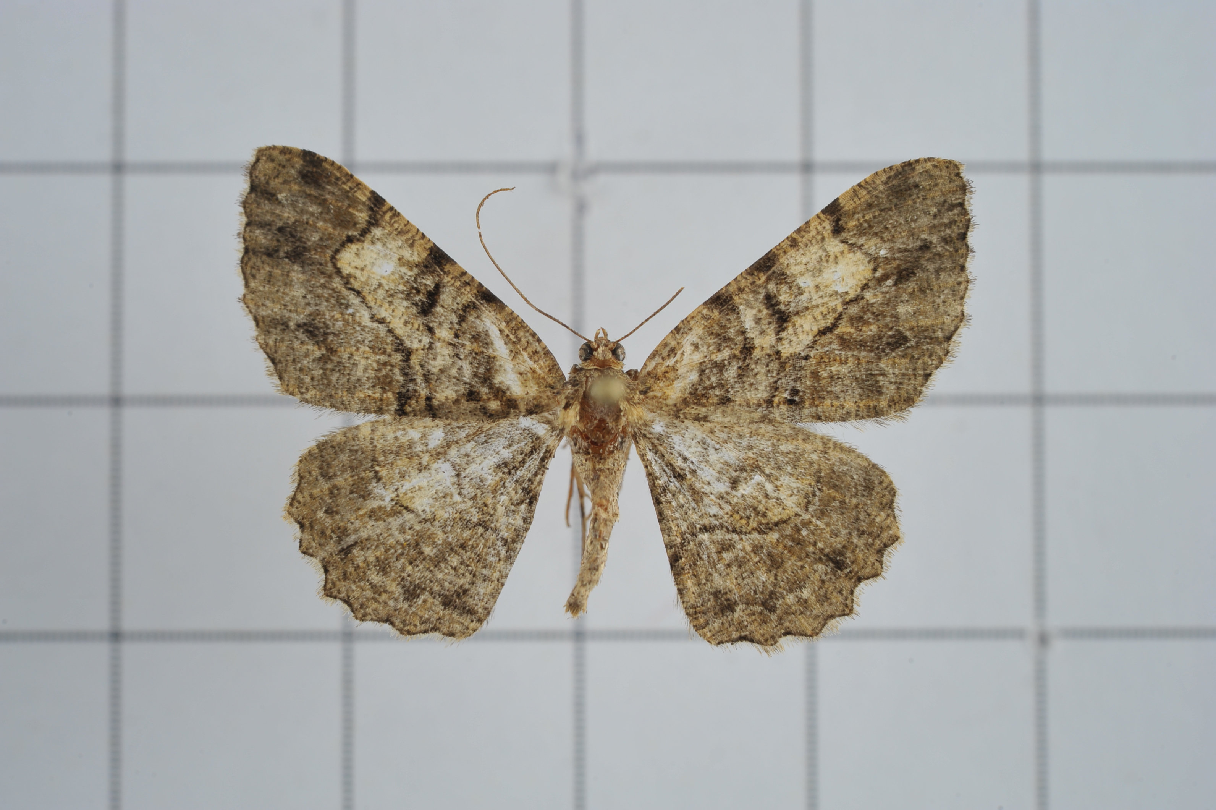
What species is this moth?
Psilalcis pulveraria
